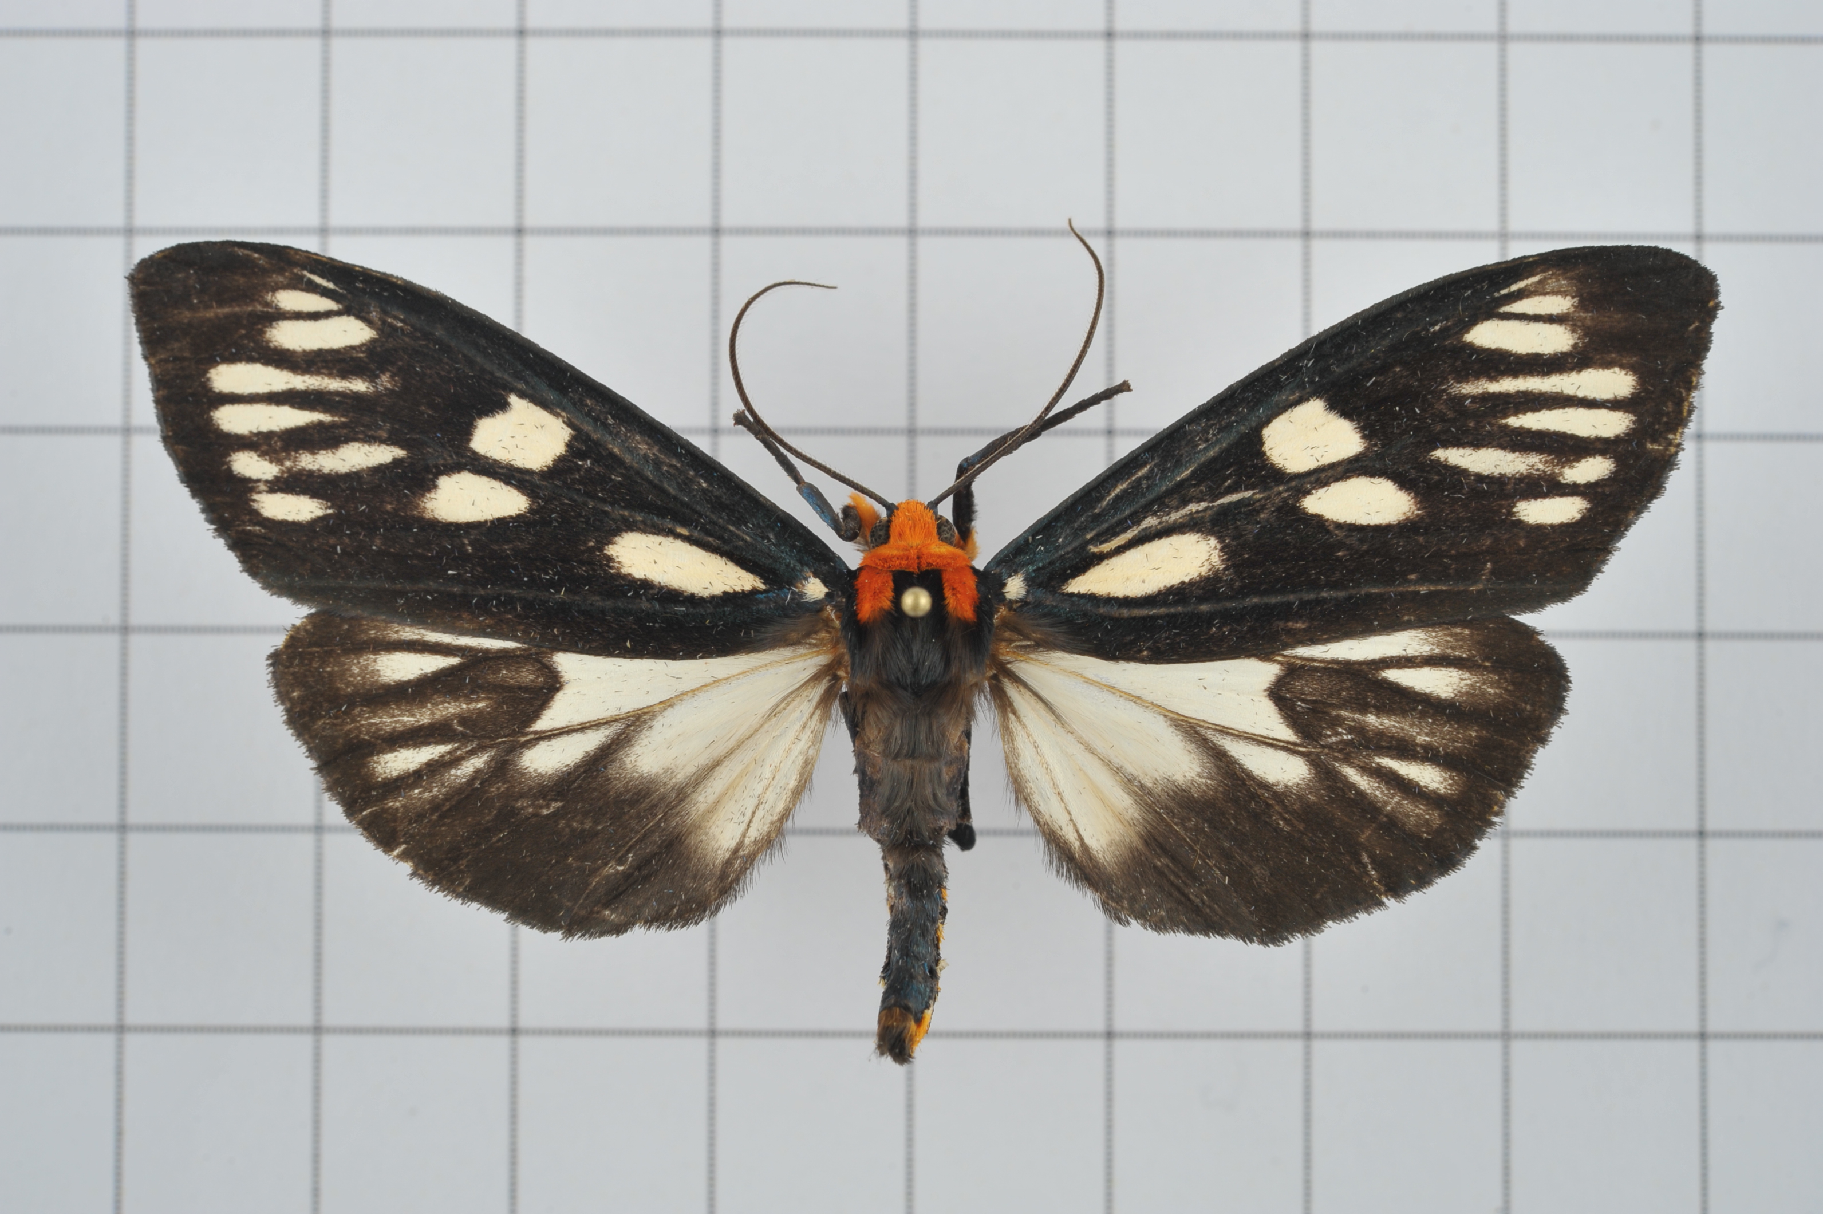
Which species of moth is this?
Macrobrochis gigas
